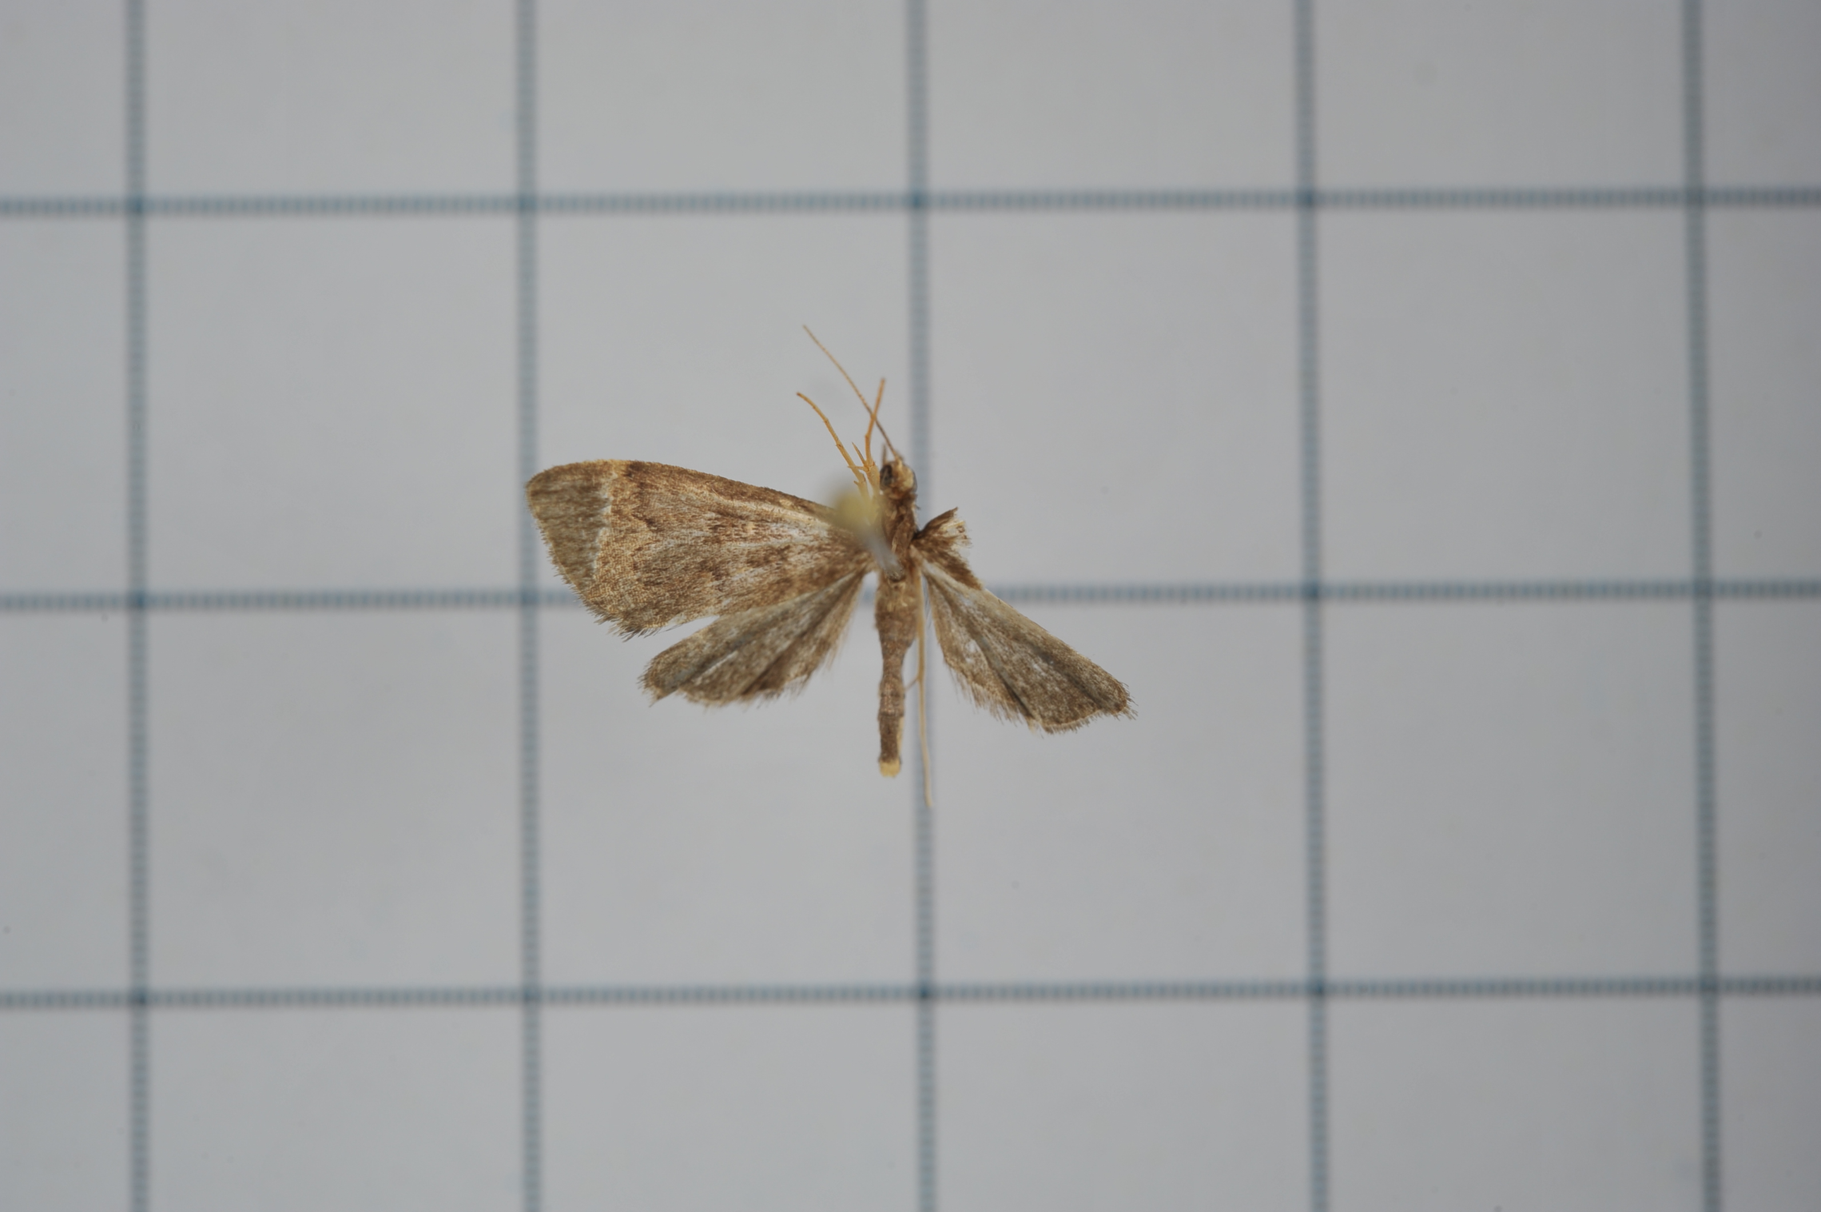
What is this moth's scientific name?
Camptomastix hisbonalis
